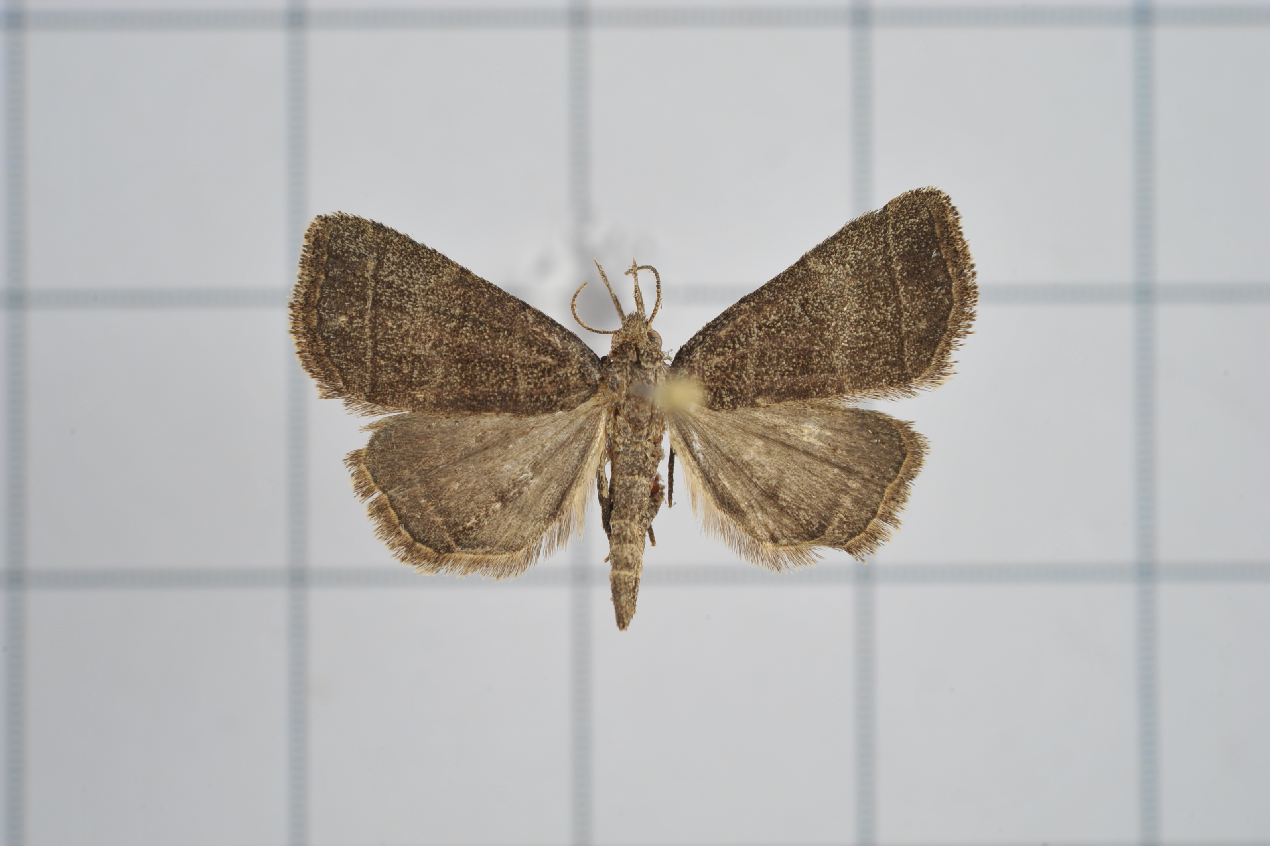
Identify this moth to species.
Herminia annulata
